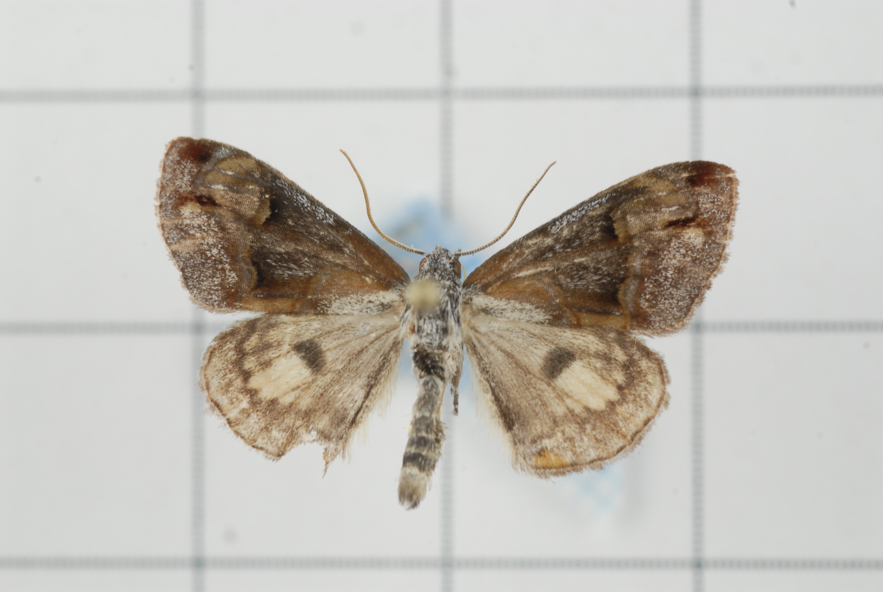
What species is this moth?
Protoseudyra picta
